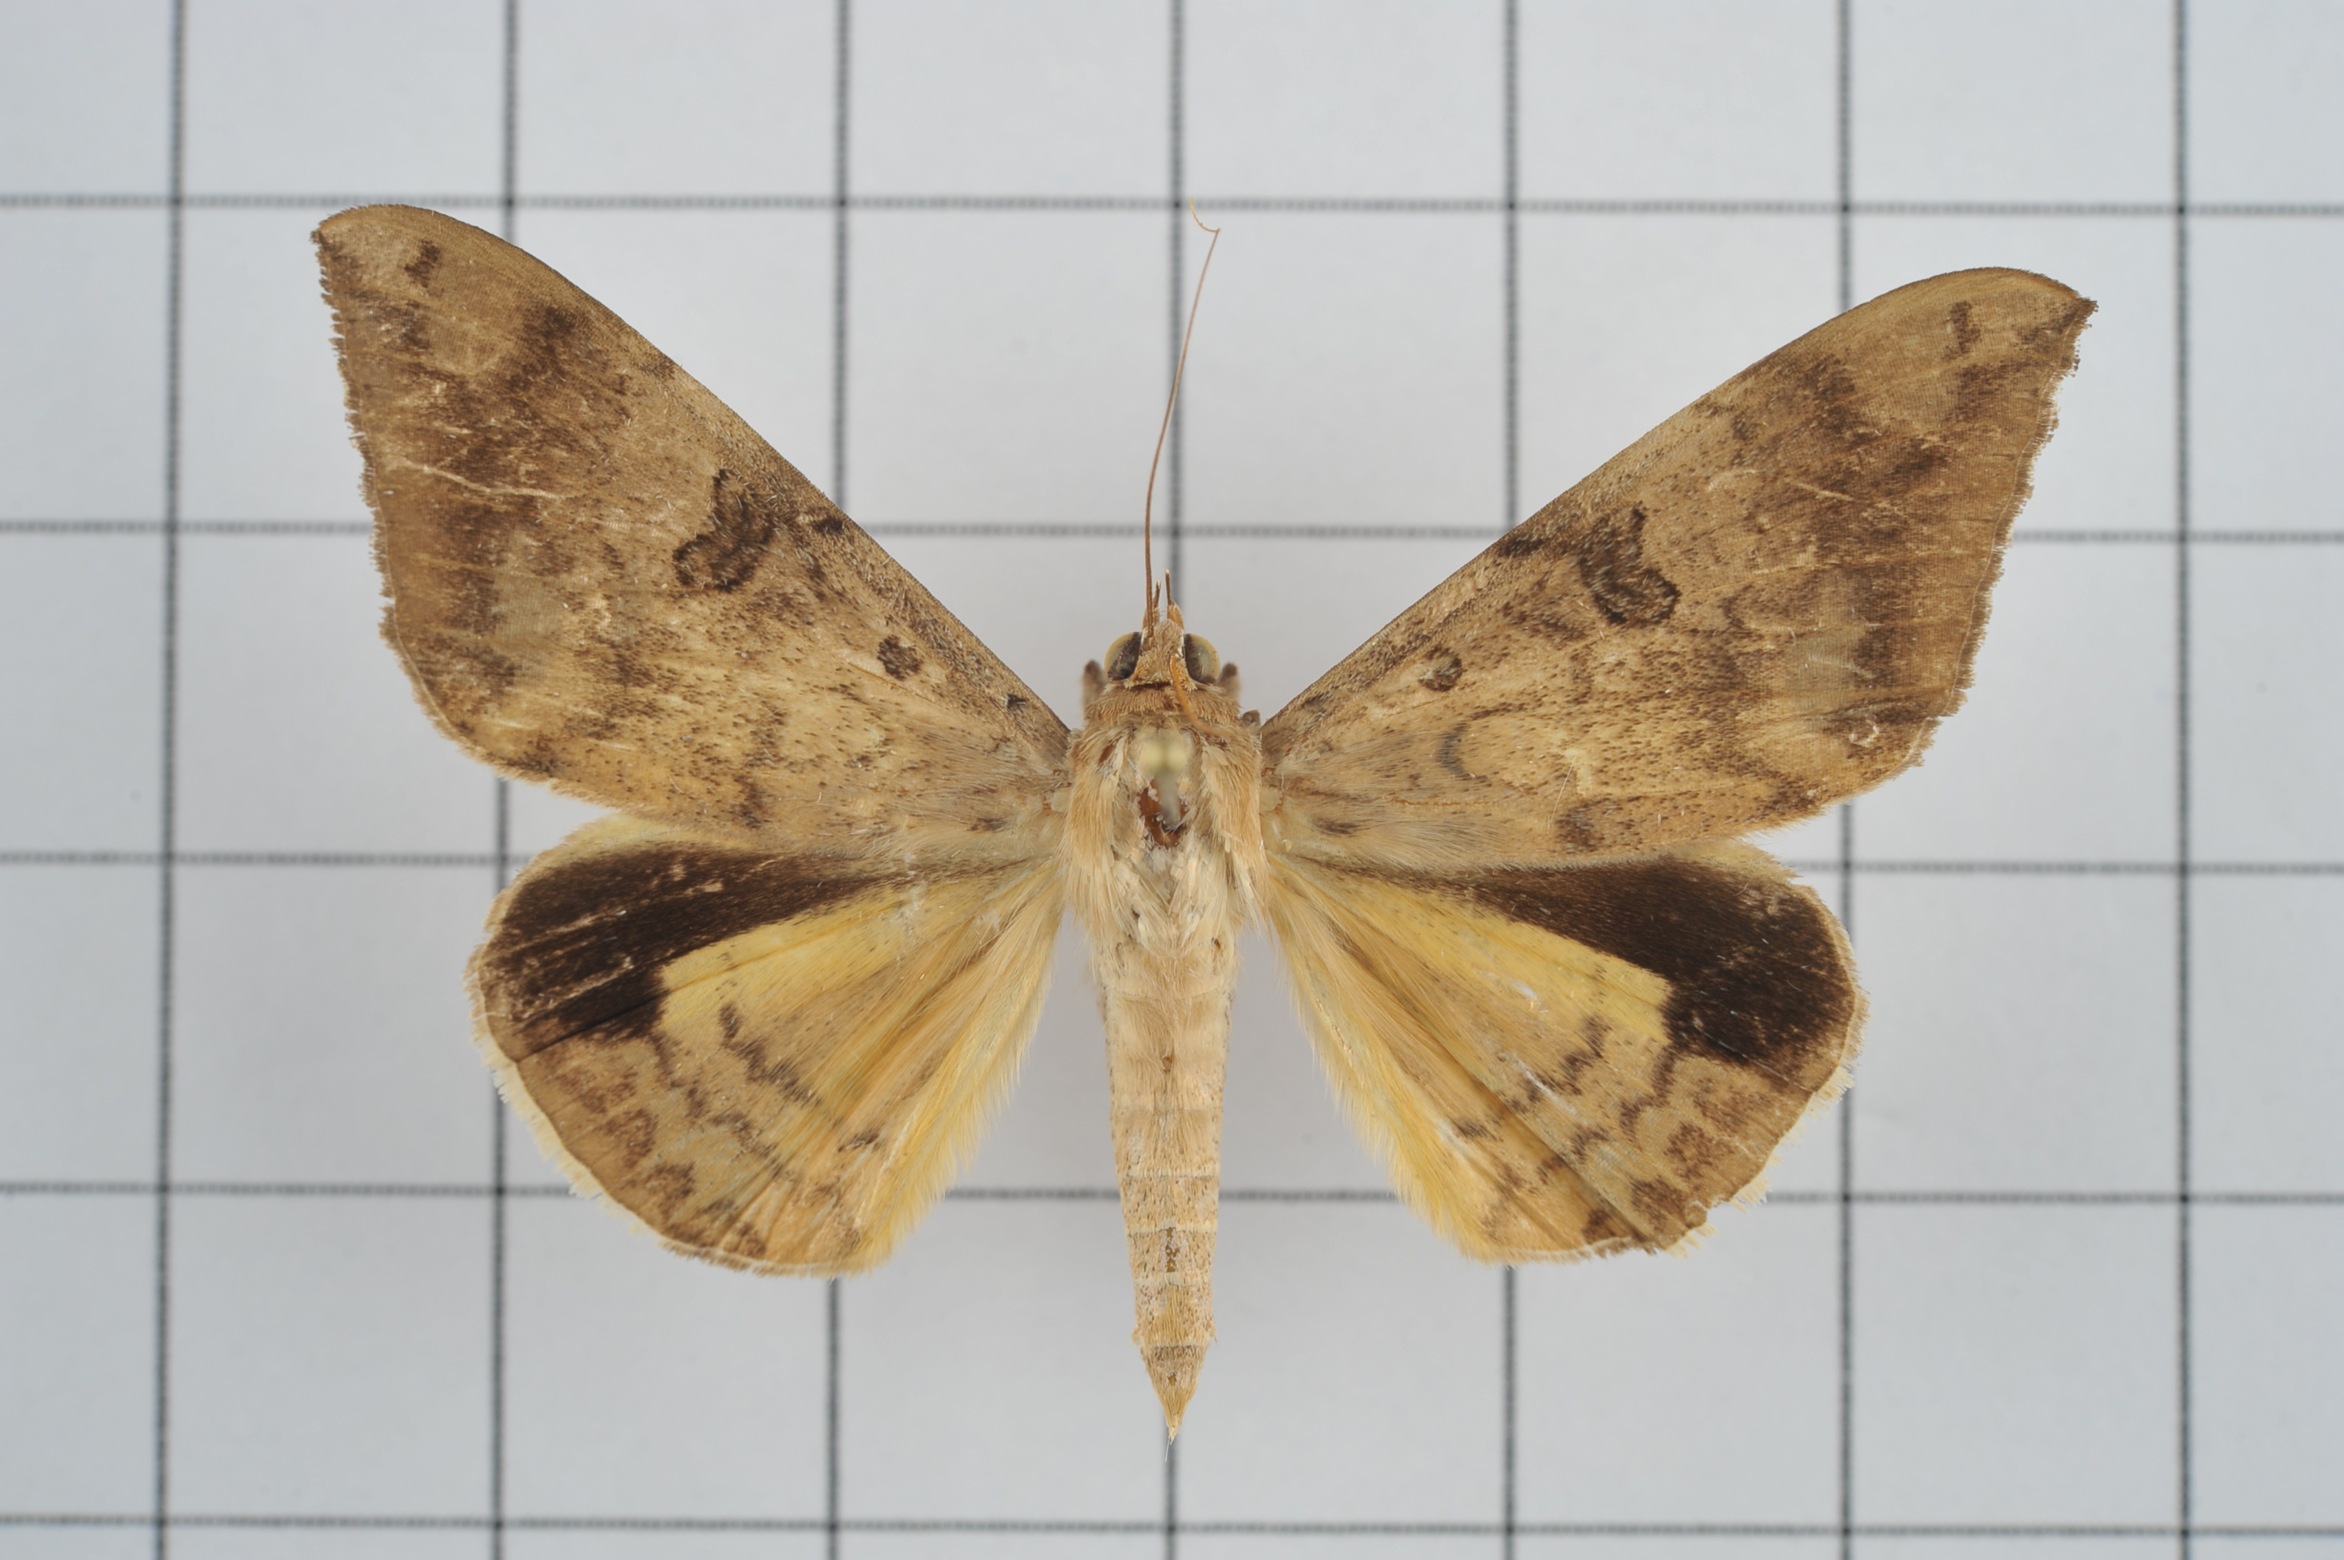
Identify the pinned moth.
Oxyodes scrobiculata
